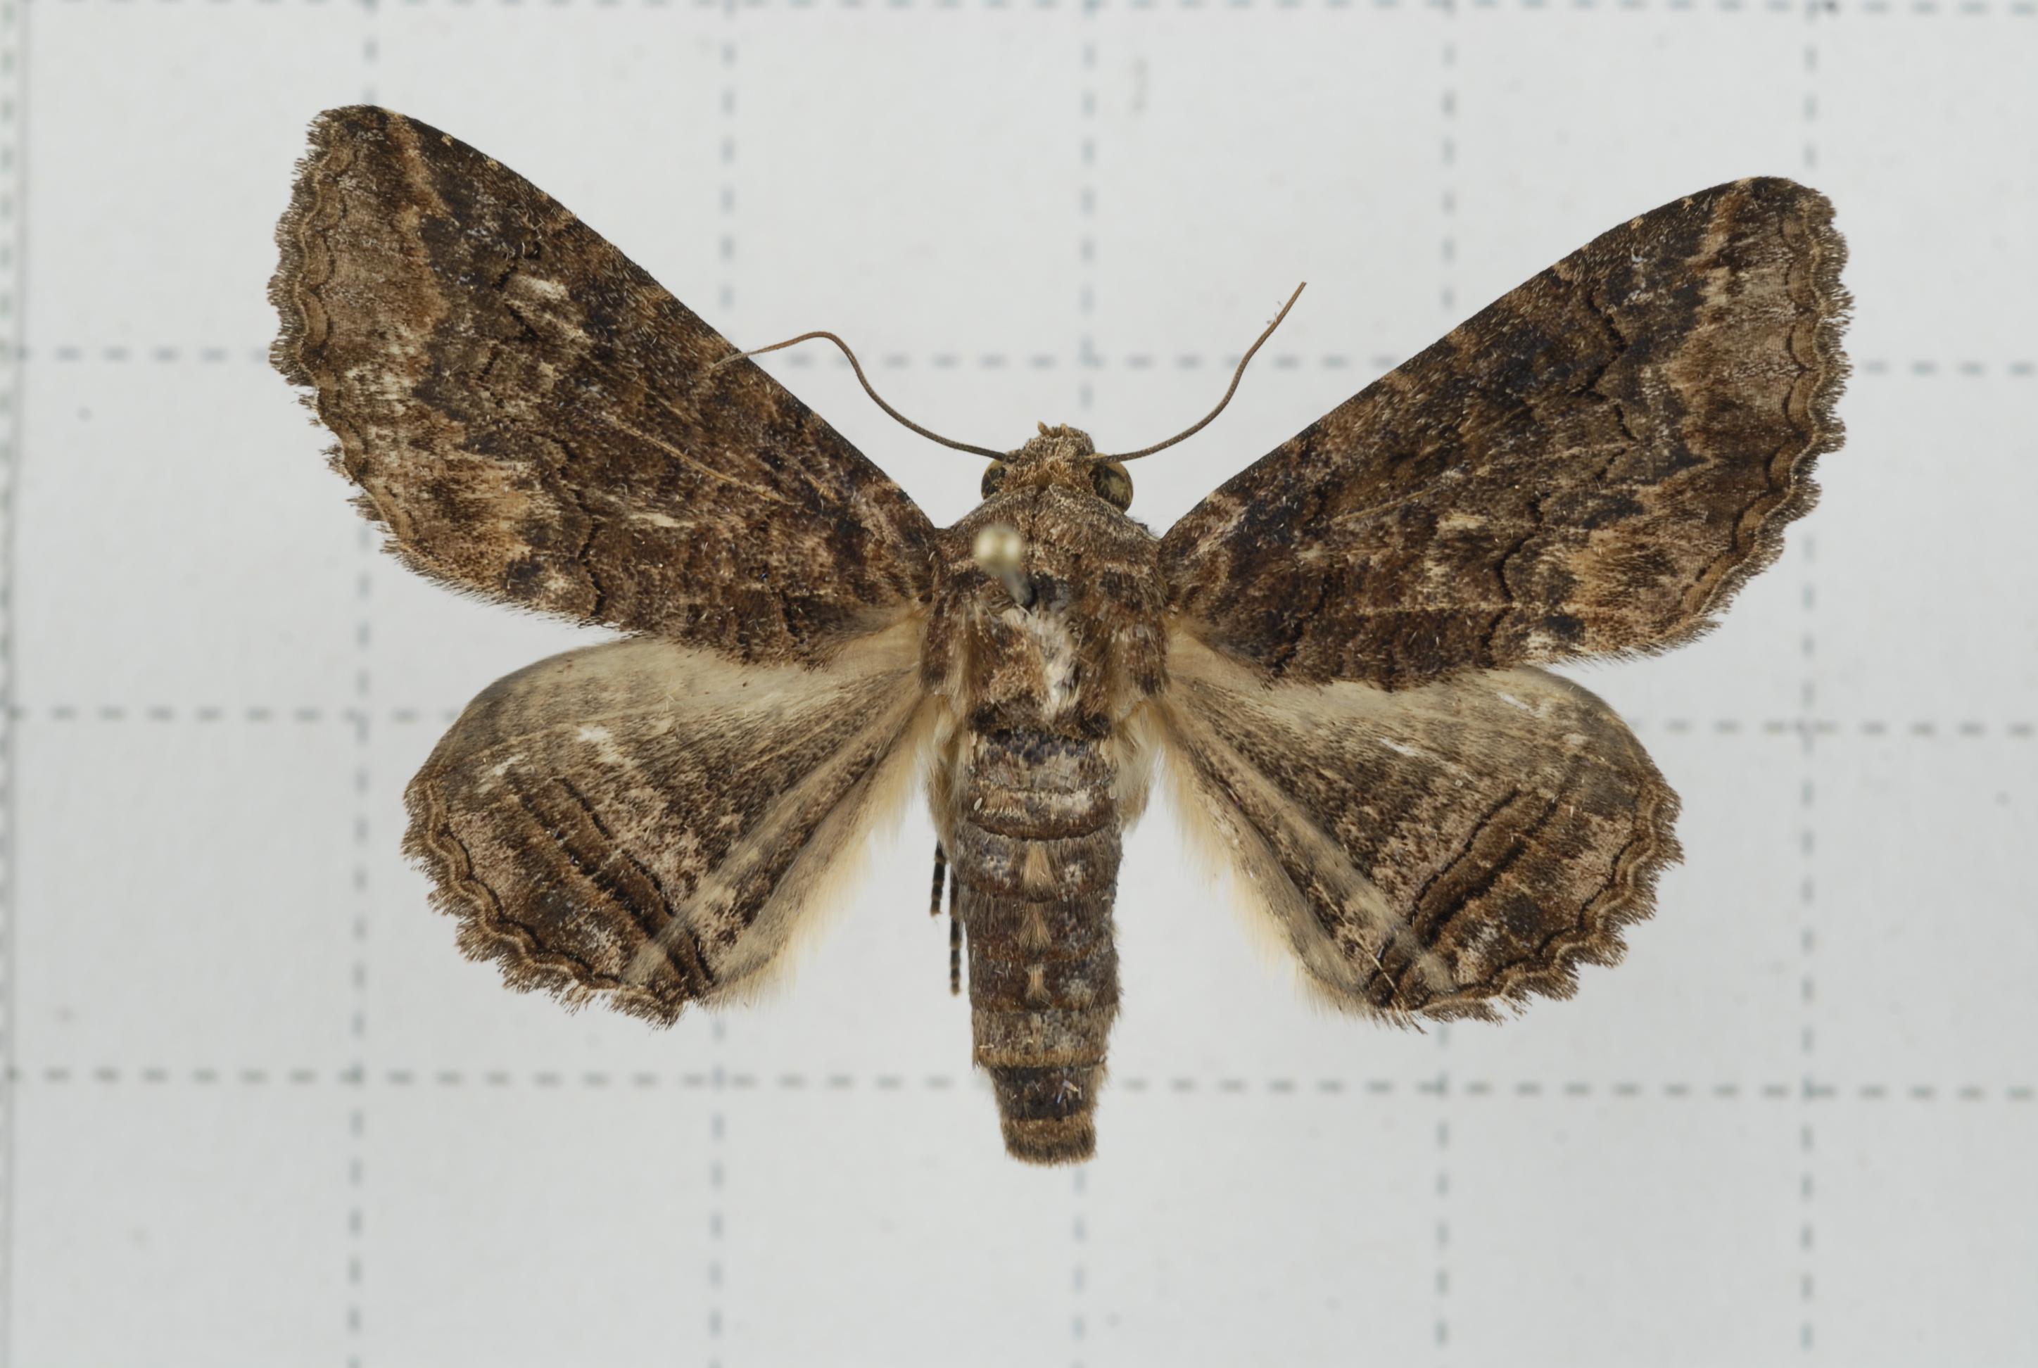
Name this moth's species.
Pericyma cruegeri
